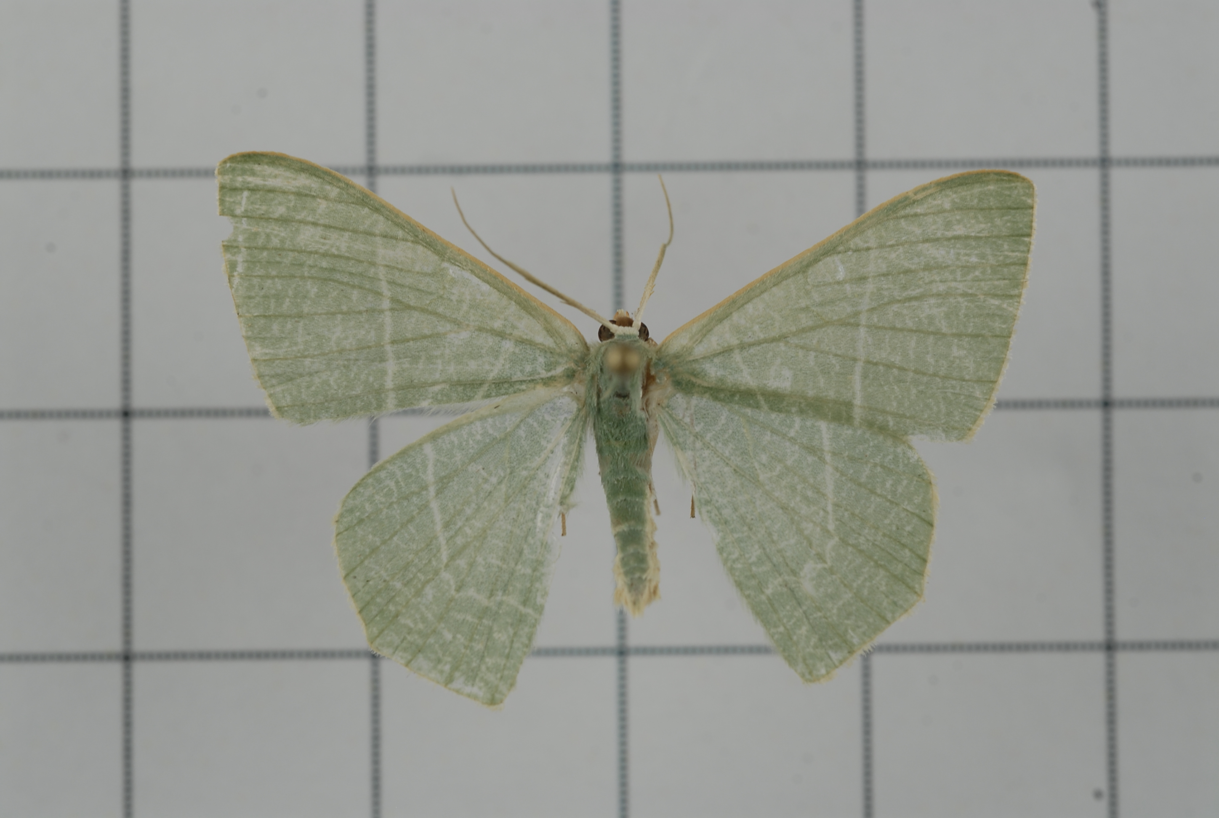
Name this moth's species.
Pelagodes subquadraria
